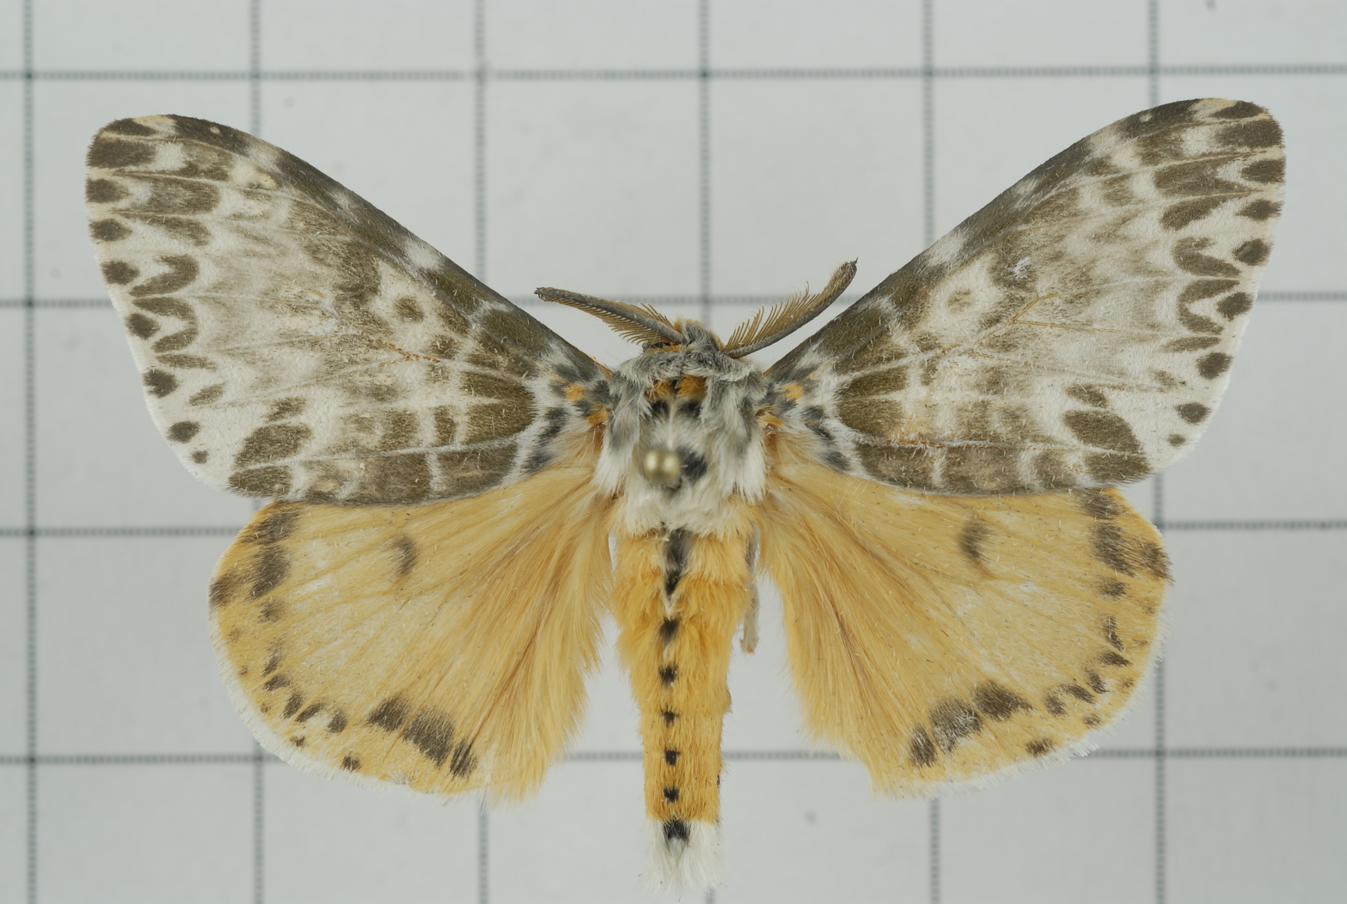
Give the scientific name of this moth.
Lymantria mathura subpallida
